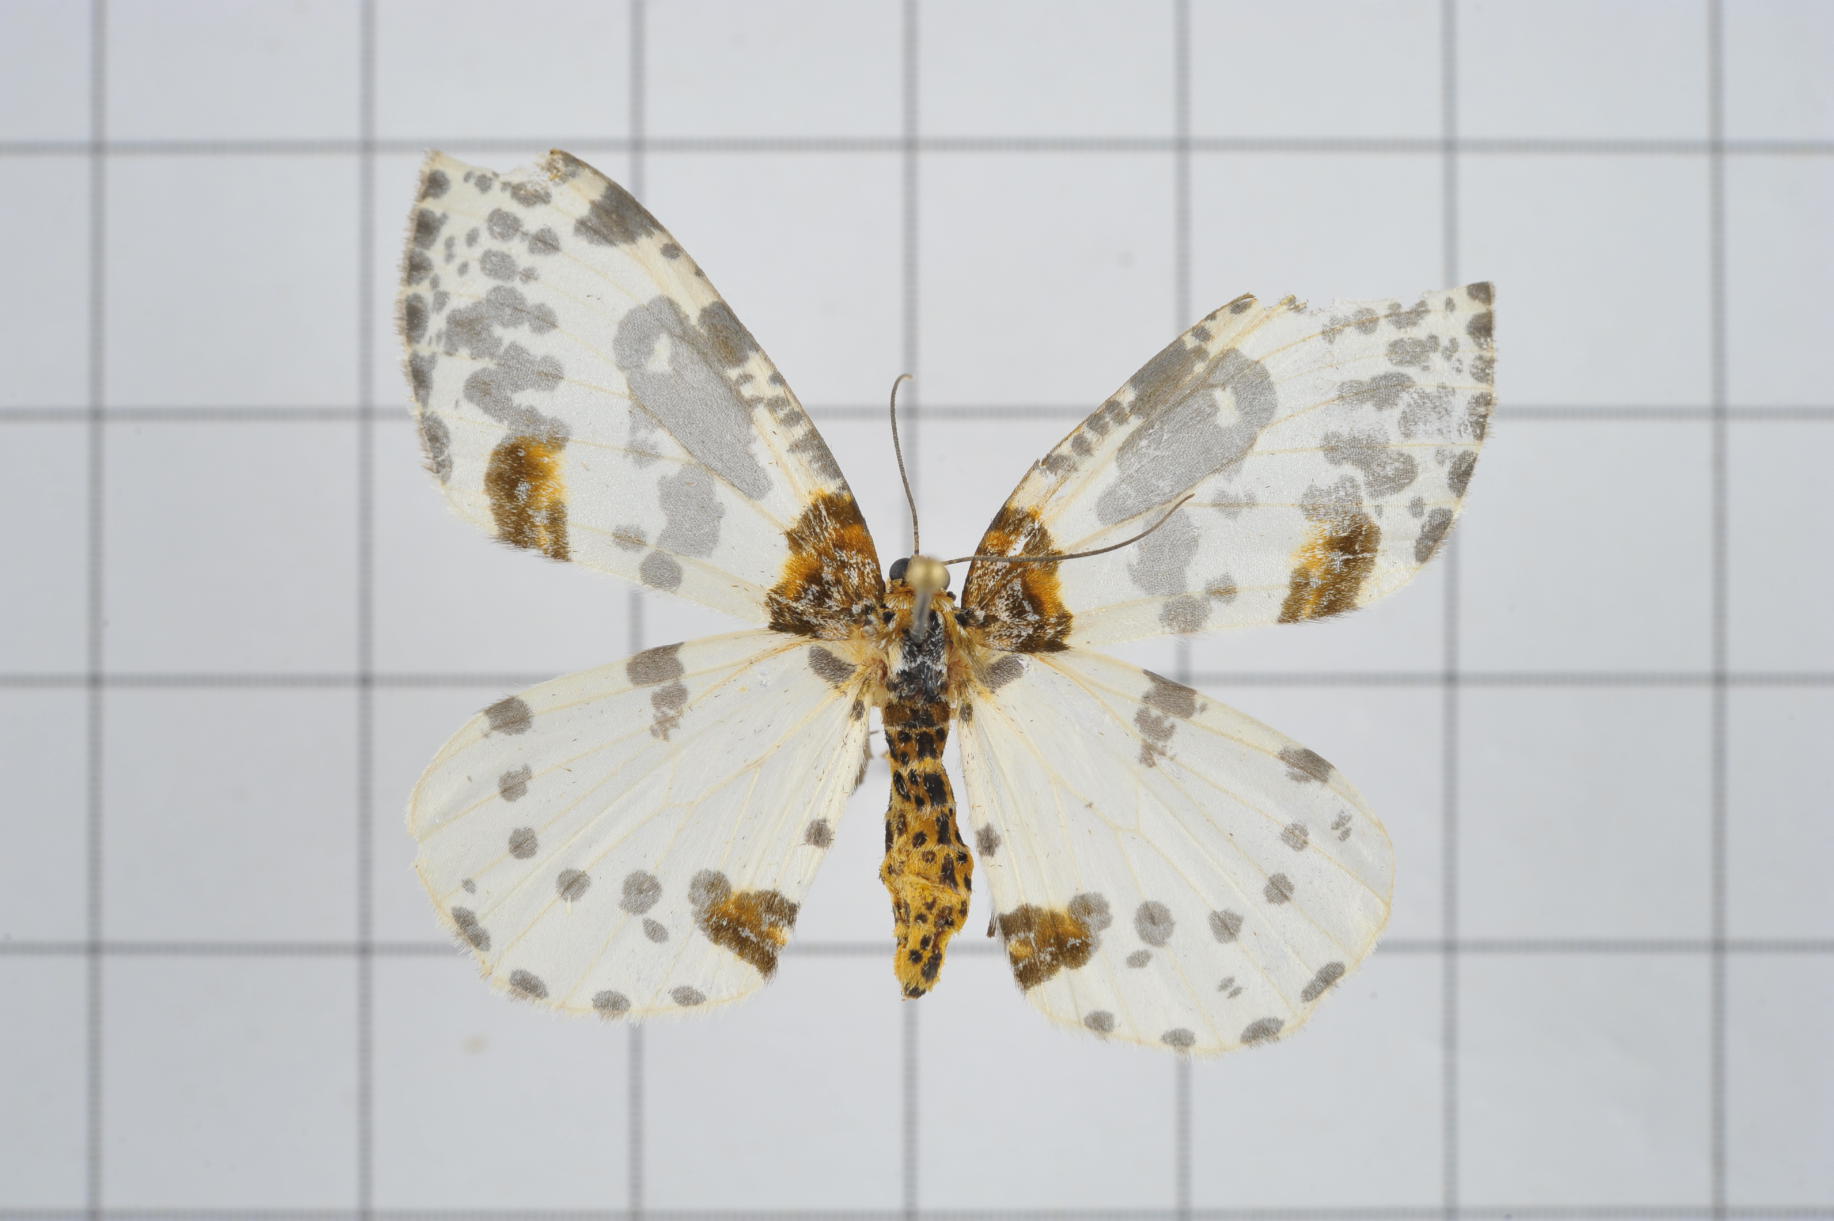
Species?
Abraxas adilluminata
